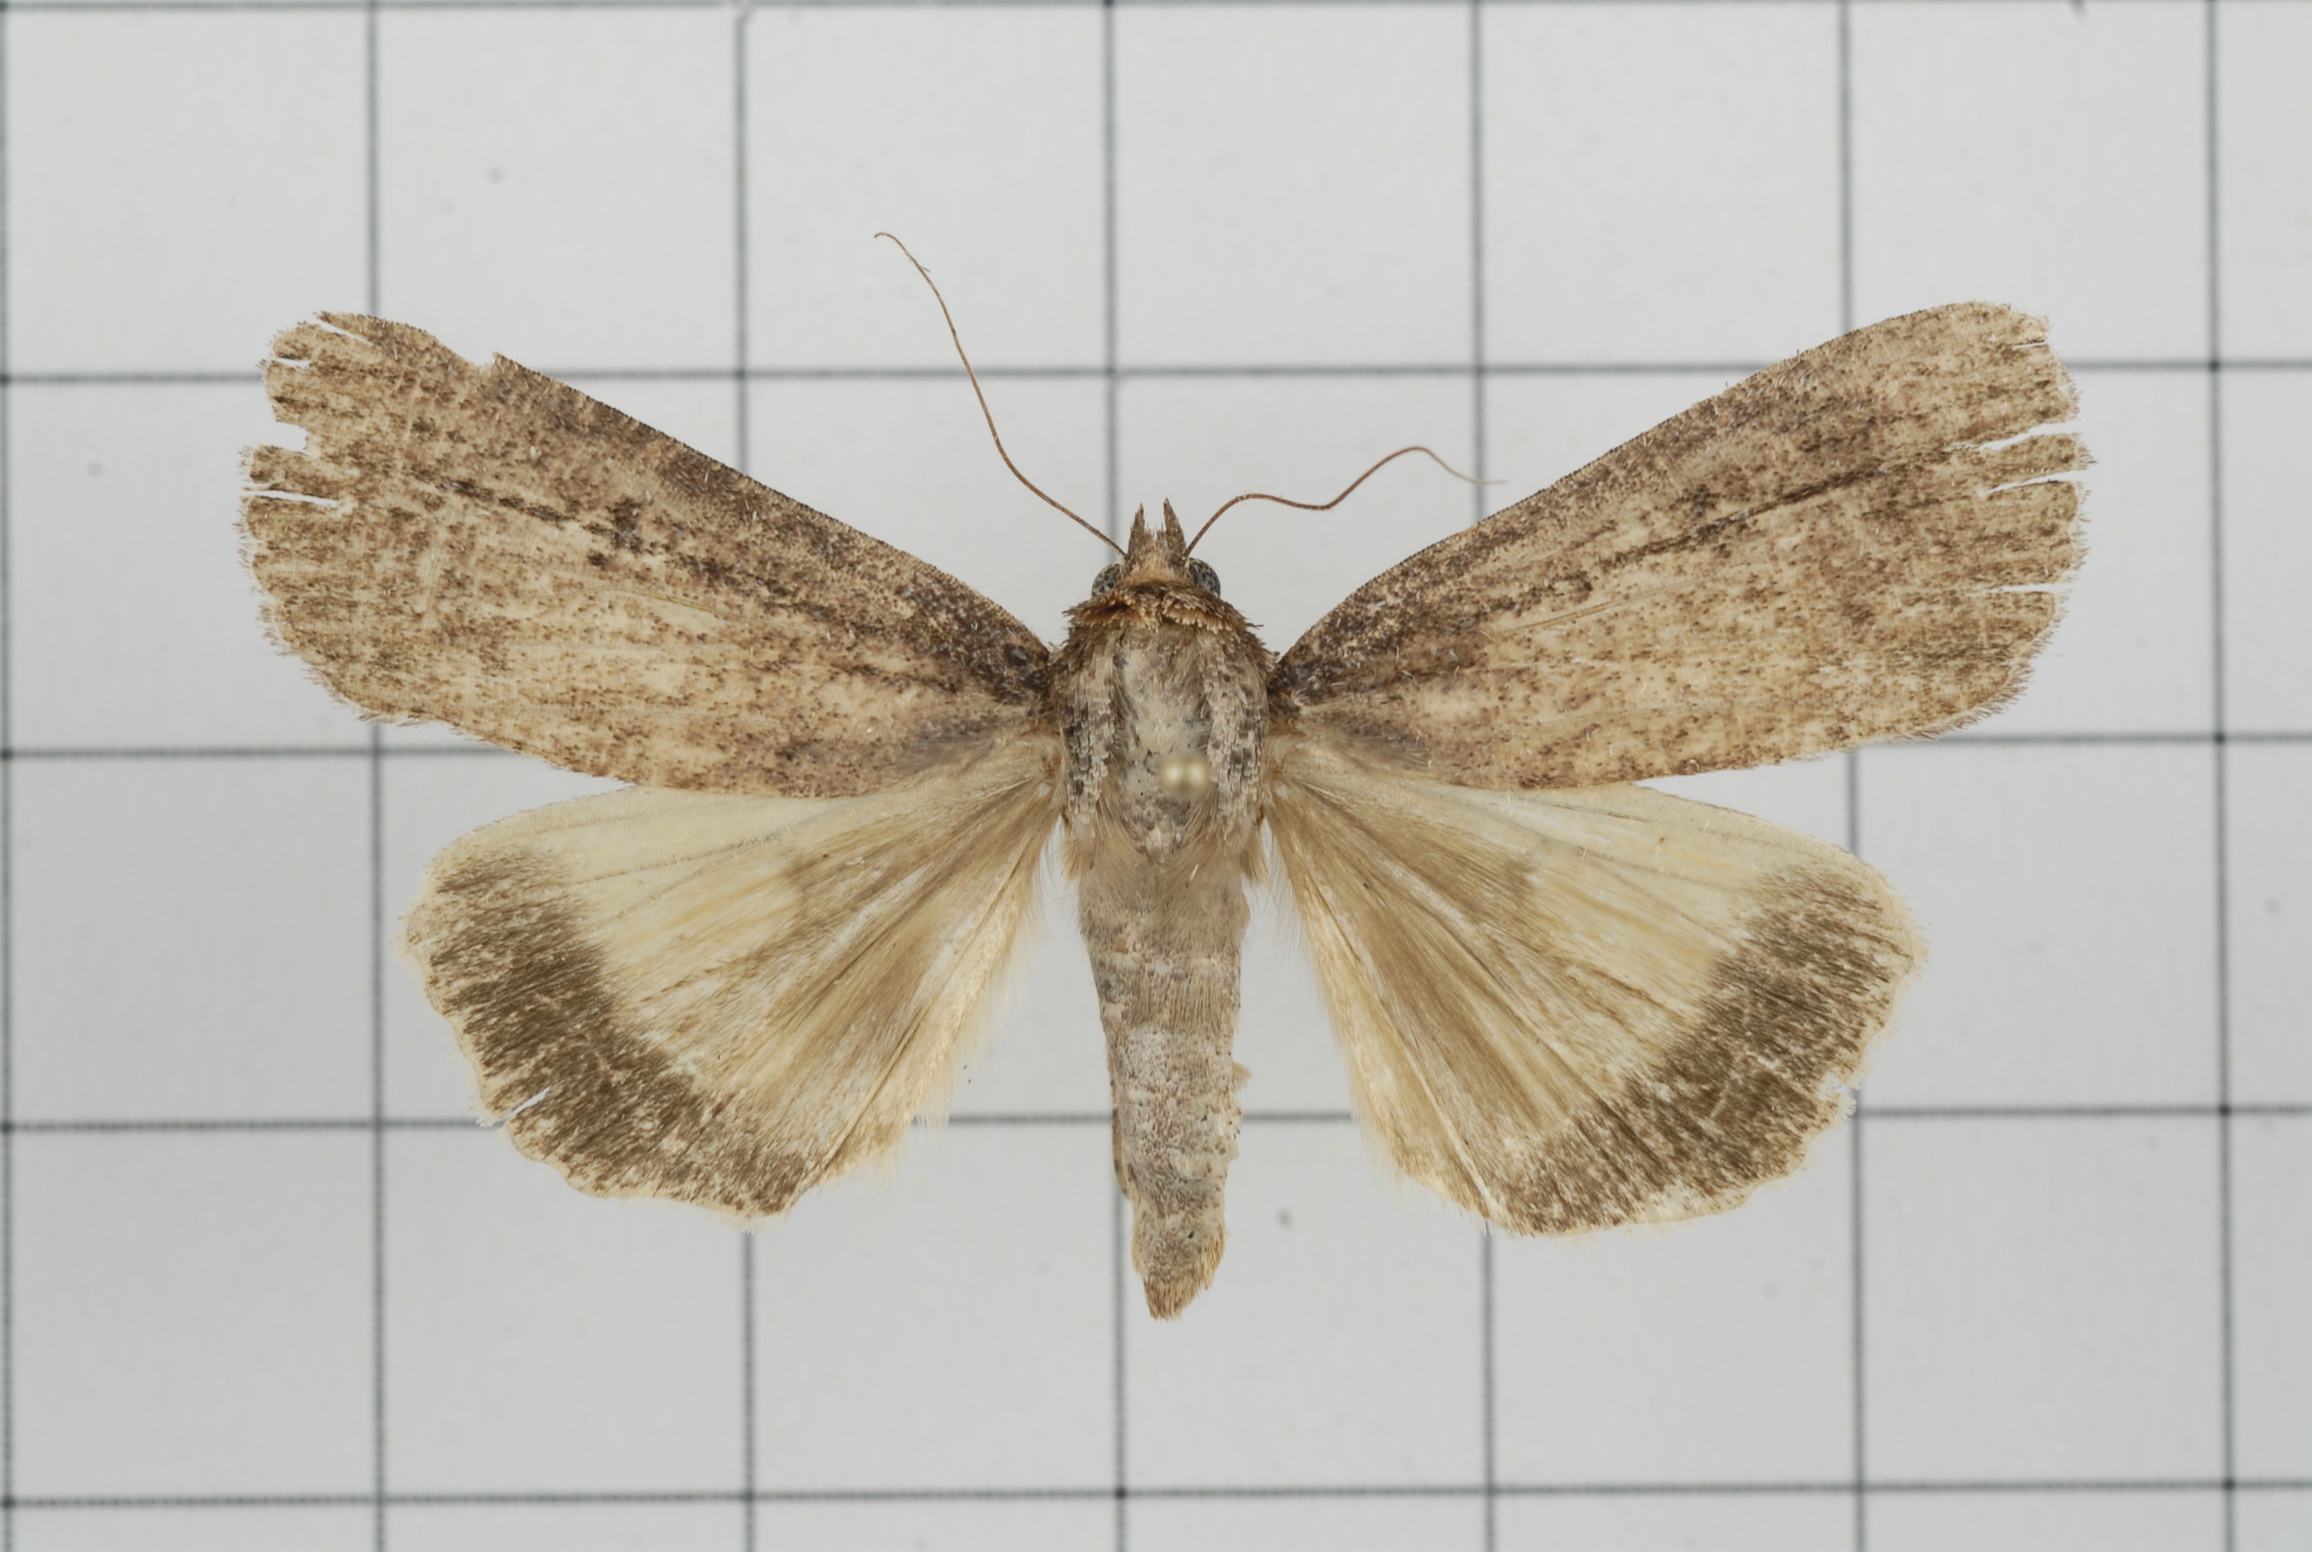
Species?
Perinaenia mingchyrica
